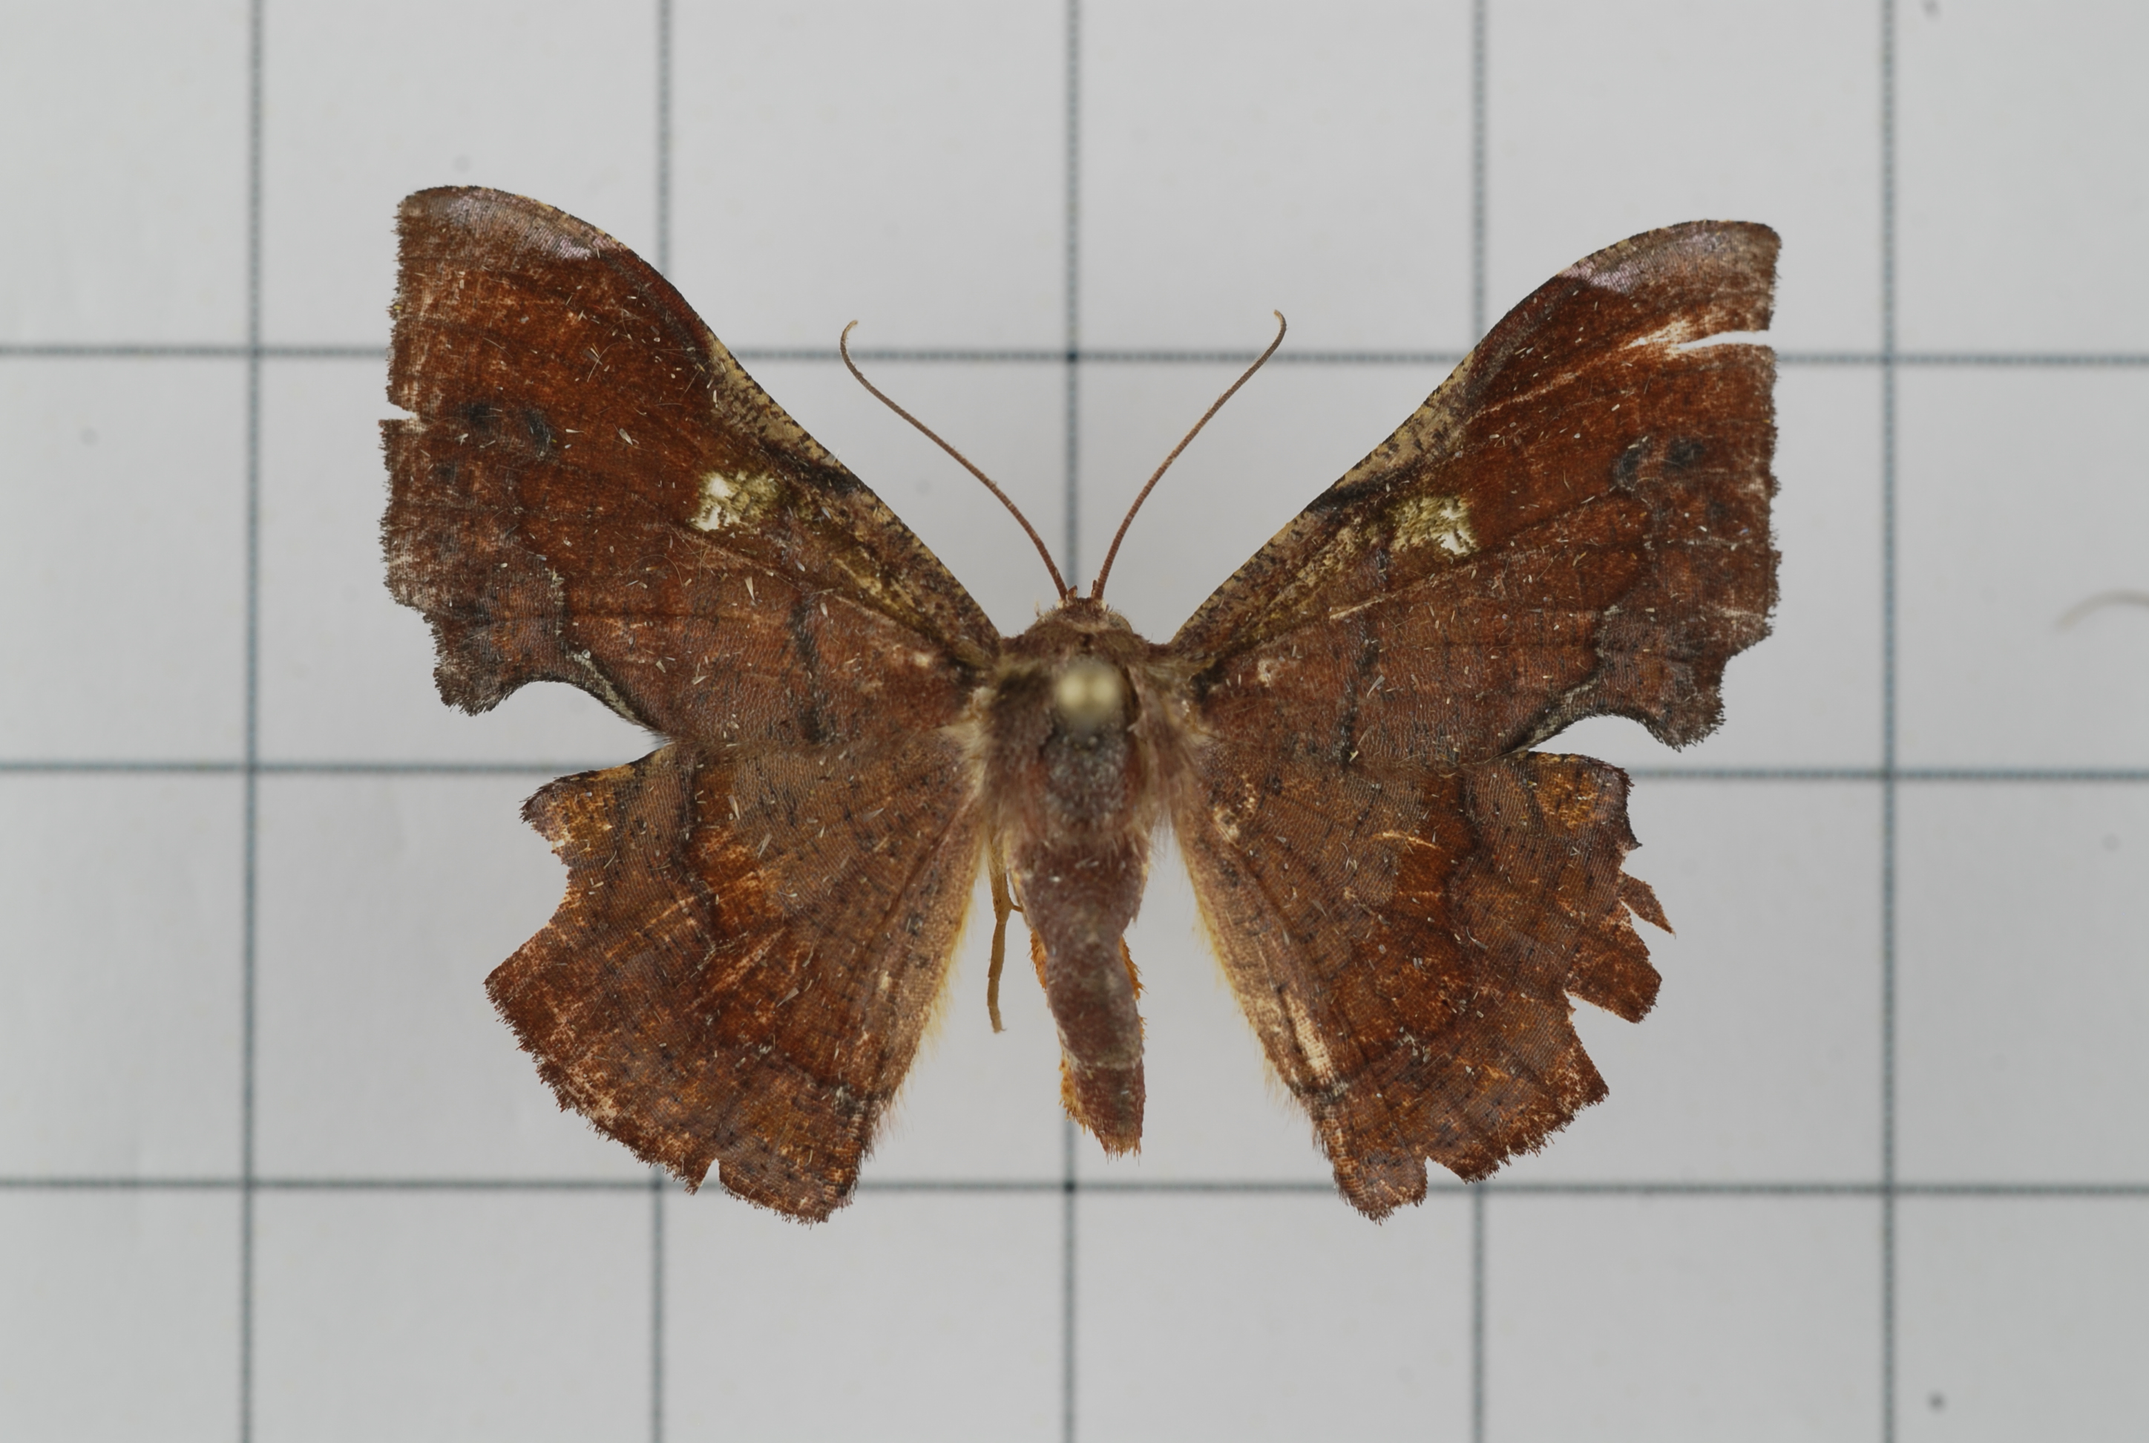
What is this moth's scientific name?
Fascellina chromataria
